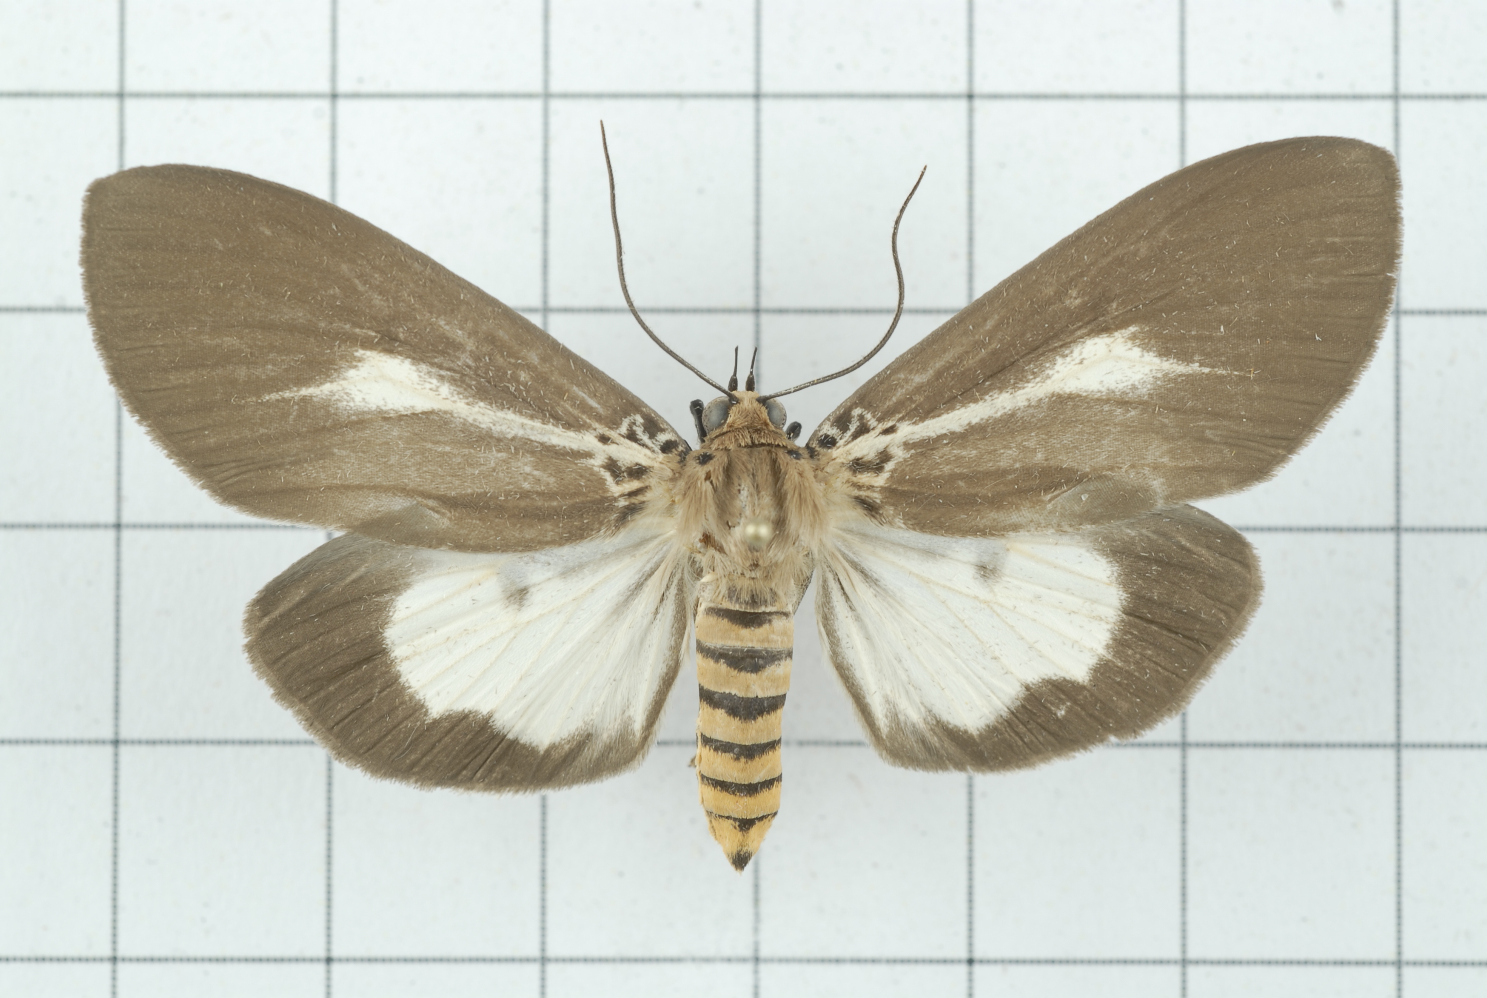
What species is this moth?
Asota heliconia zebrina
